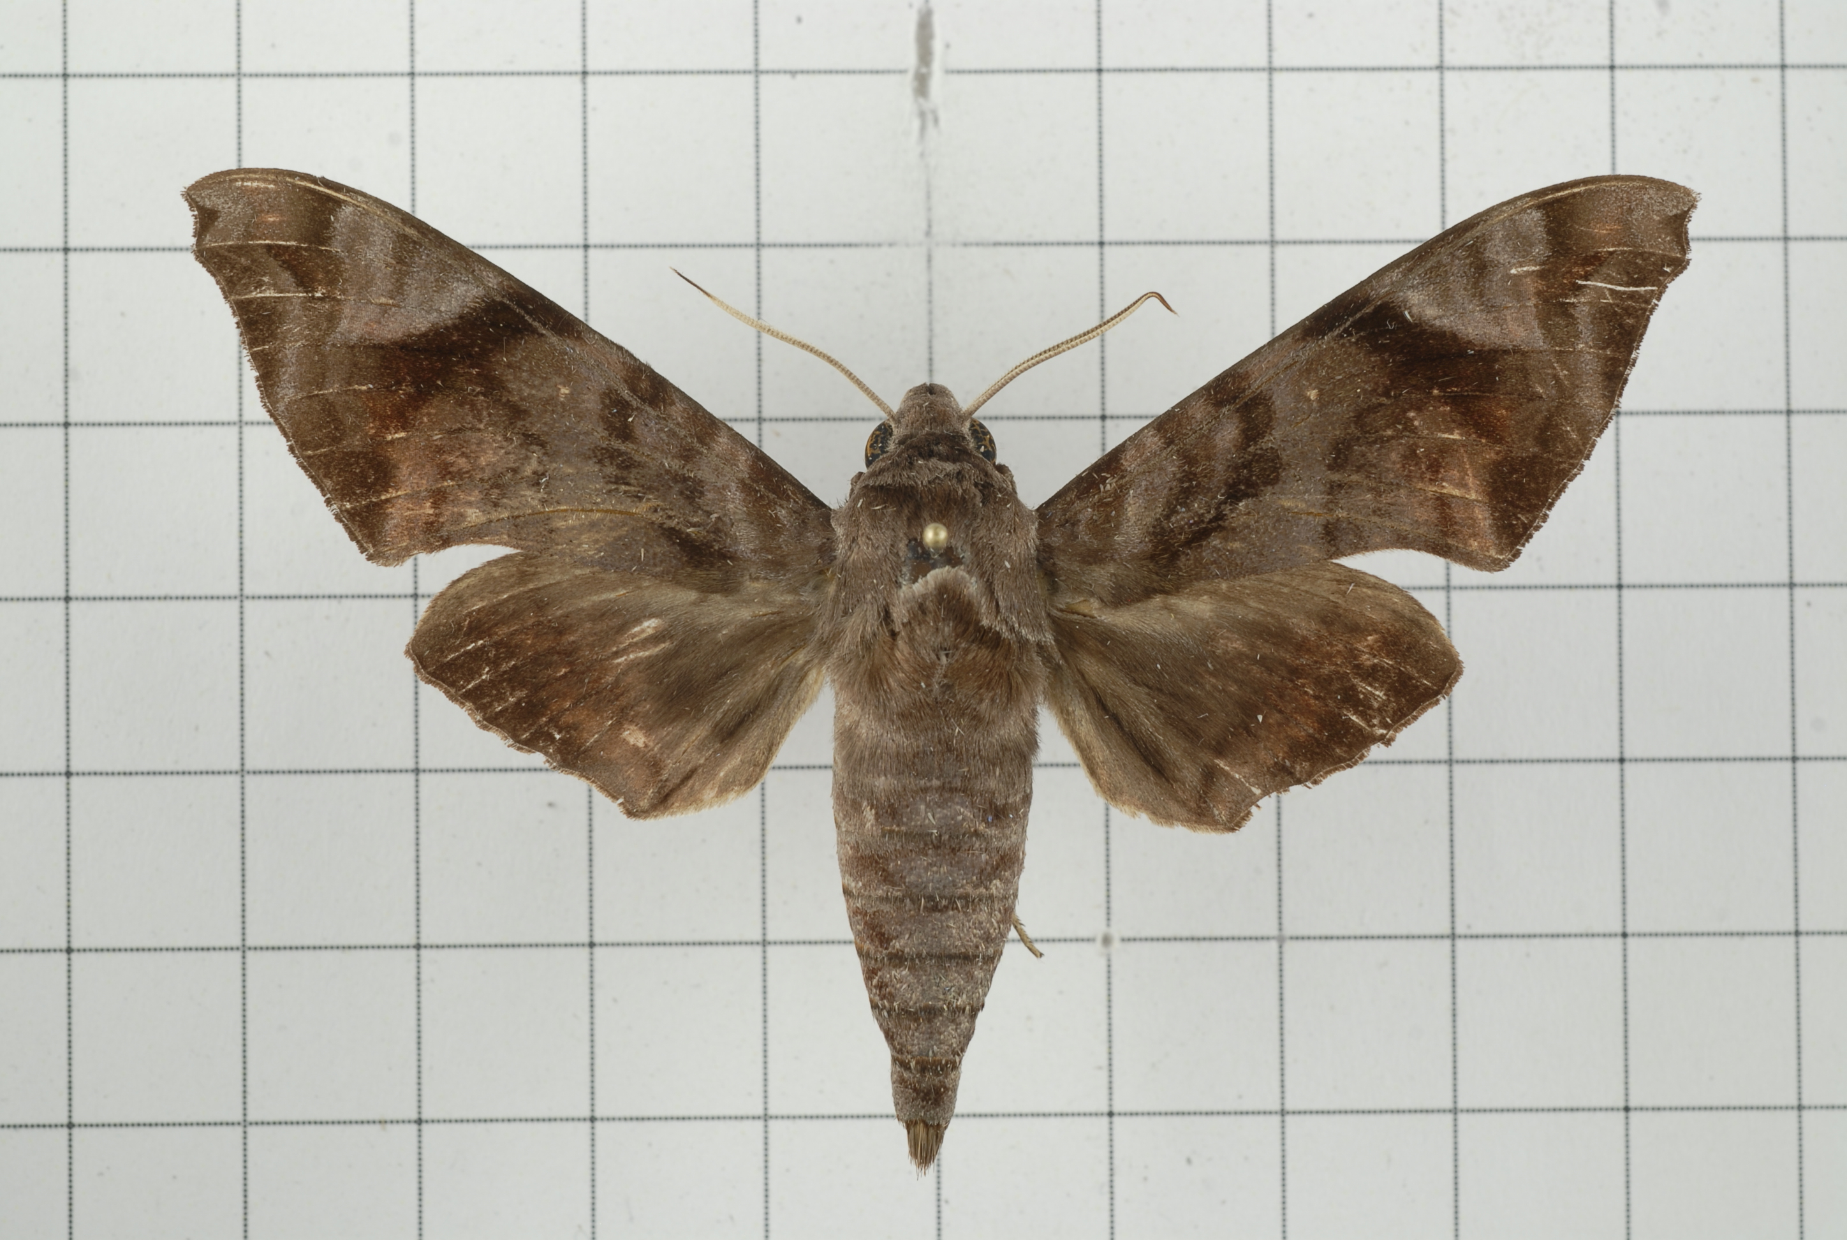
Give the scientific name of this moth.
Acosmeryx castanea
